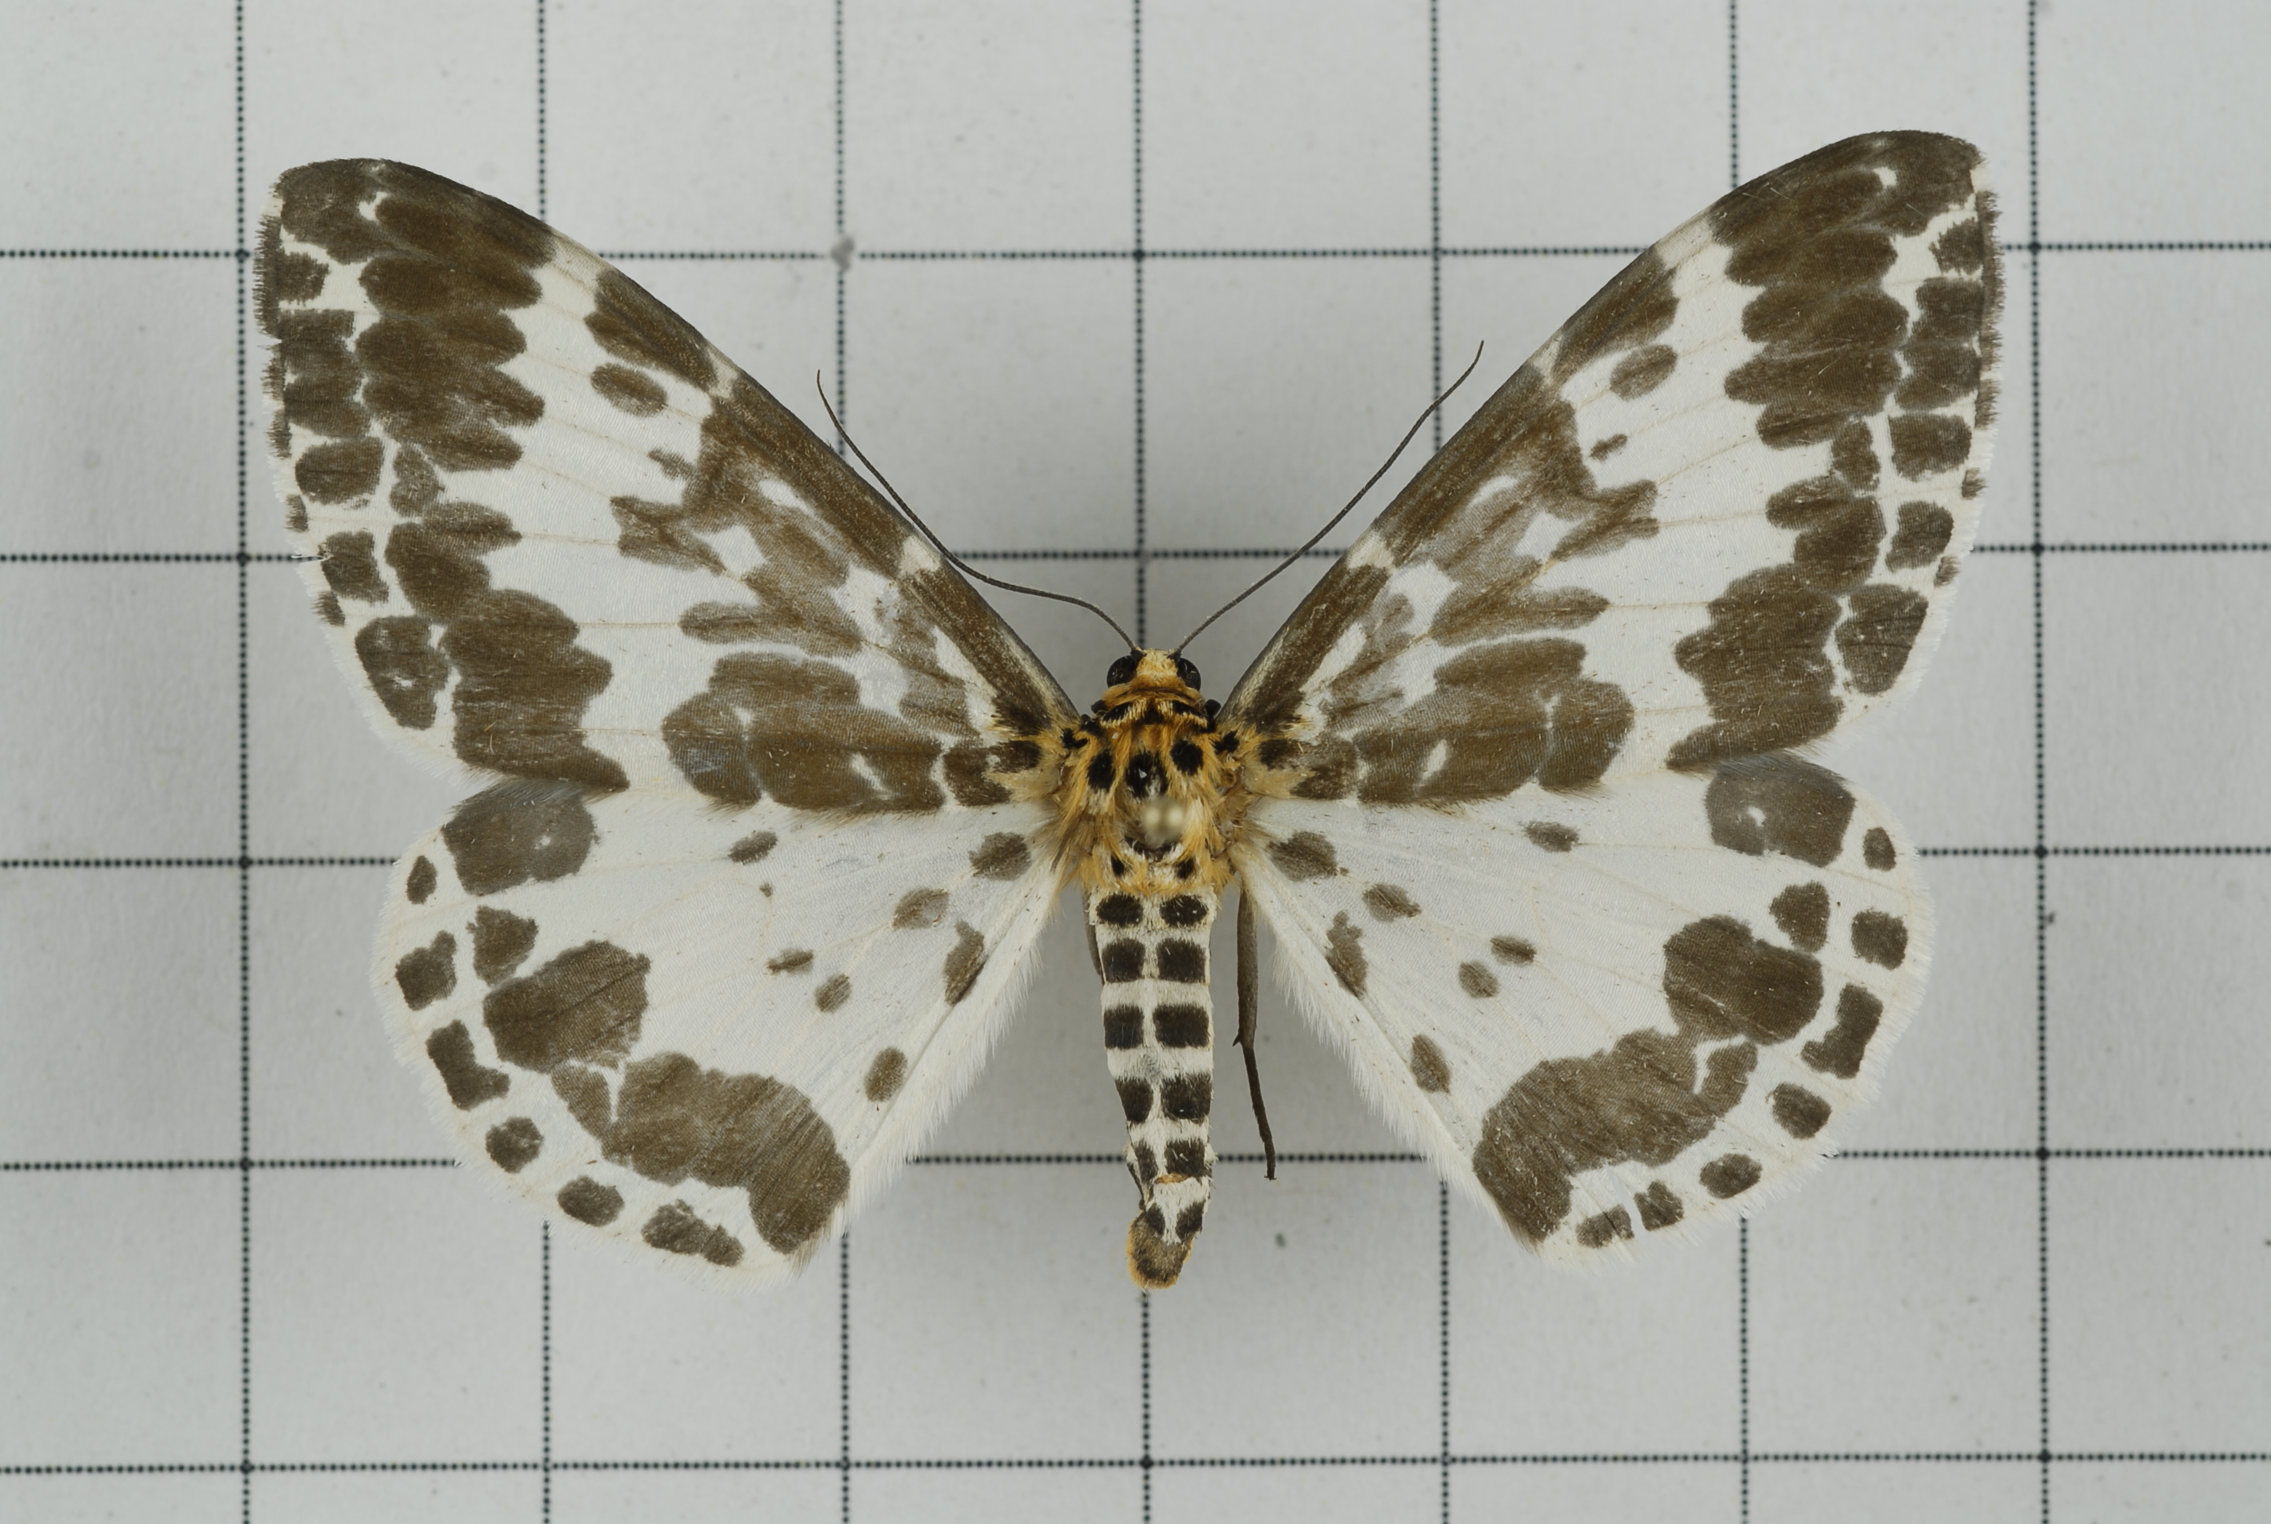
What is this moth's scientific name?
Pogonopygia pavida pavida
